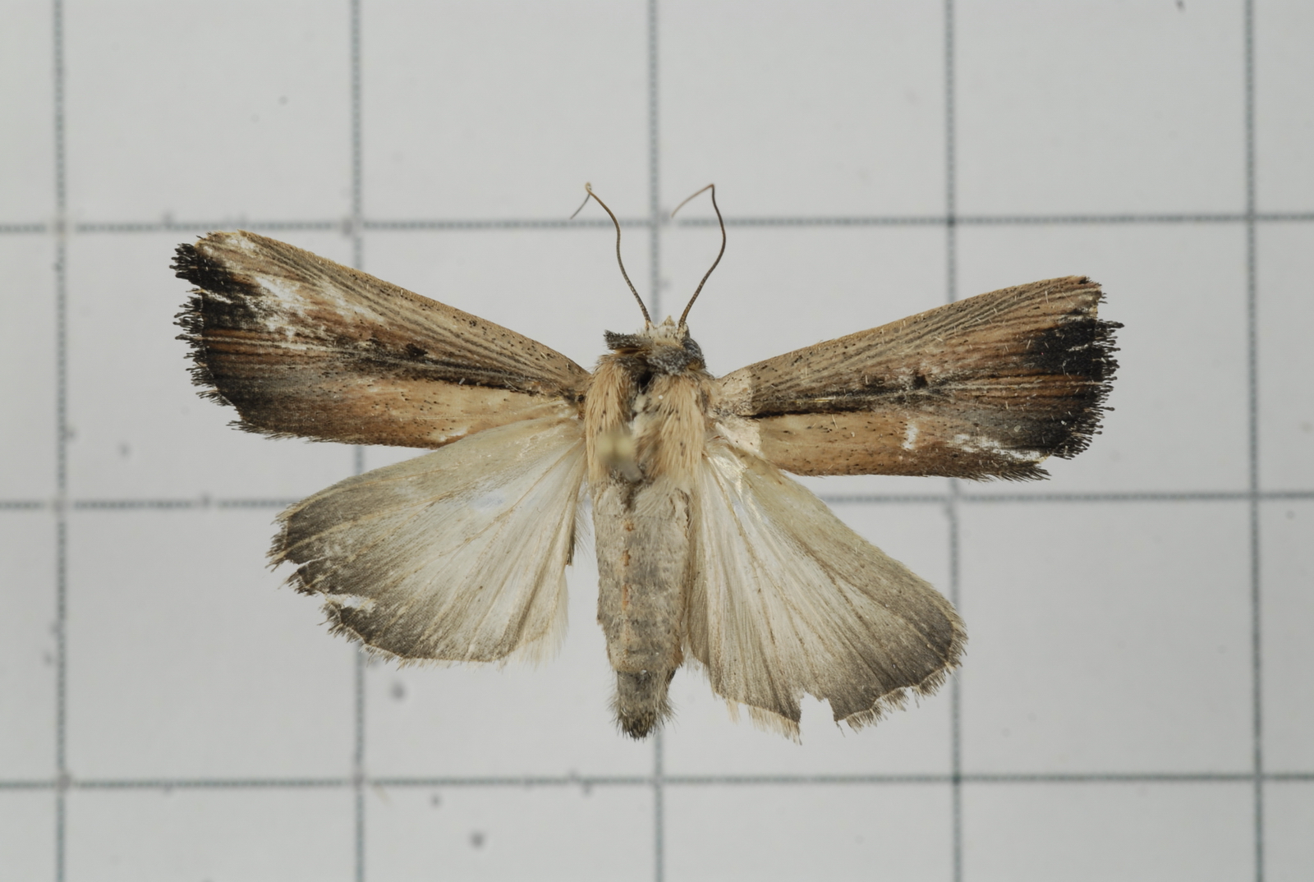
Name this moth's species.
Mythimna nigrilinea
